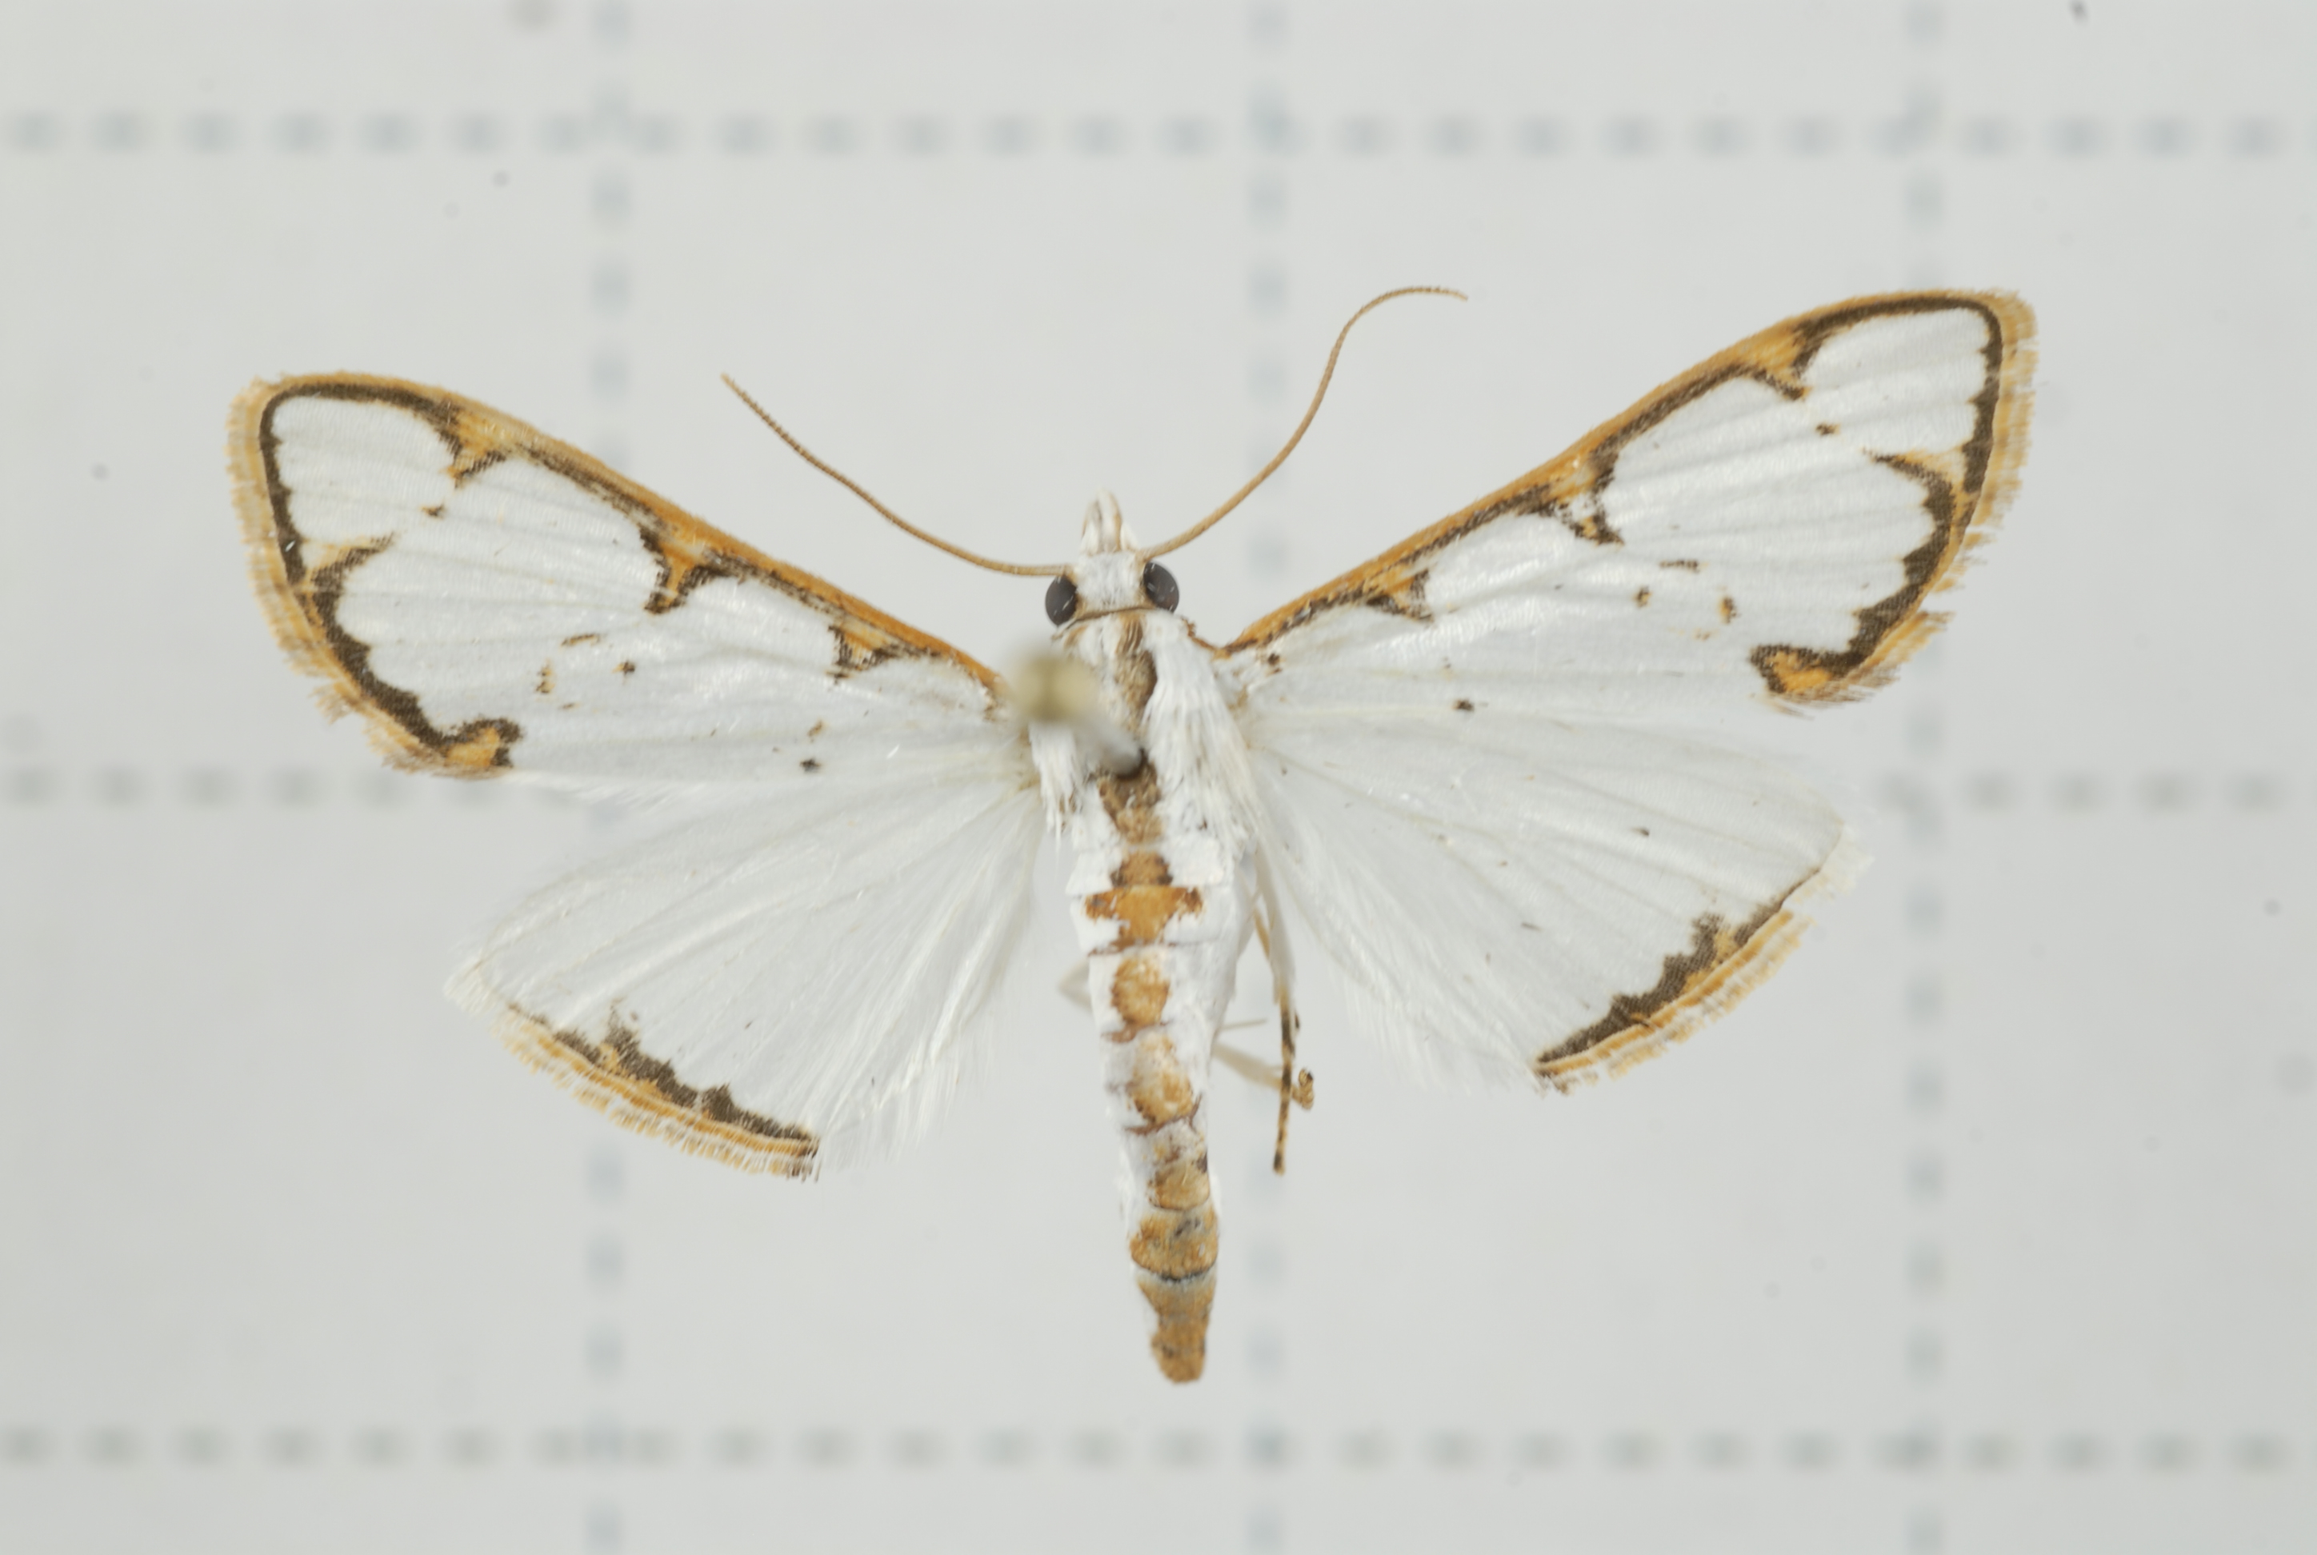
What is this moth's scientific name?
Cirrhochrista brizoalis
